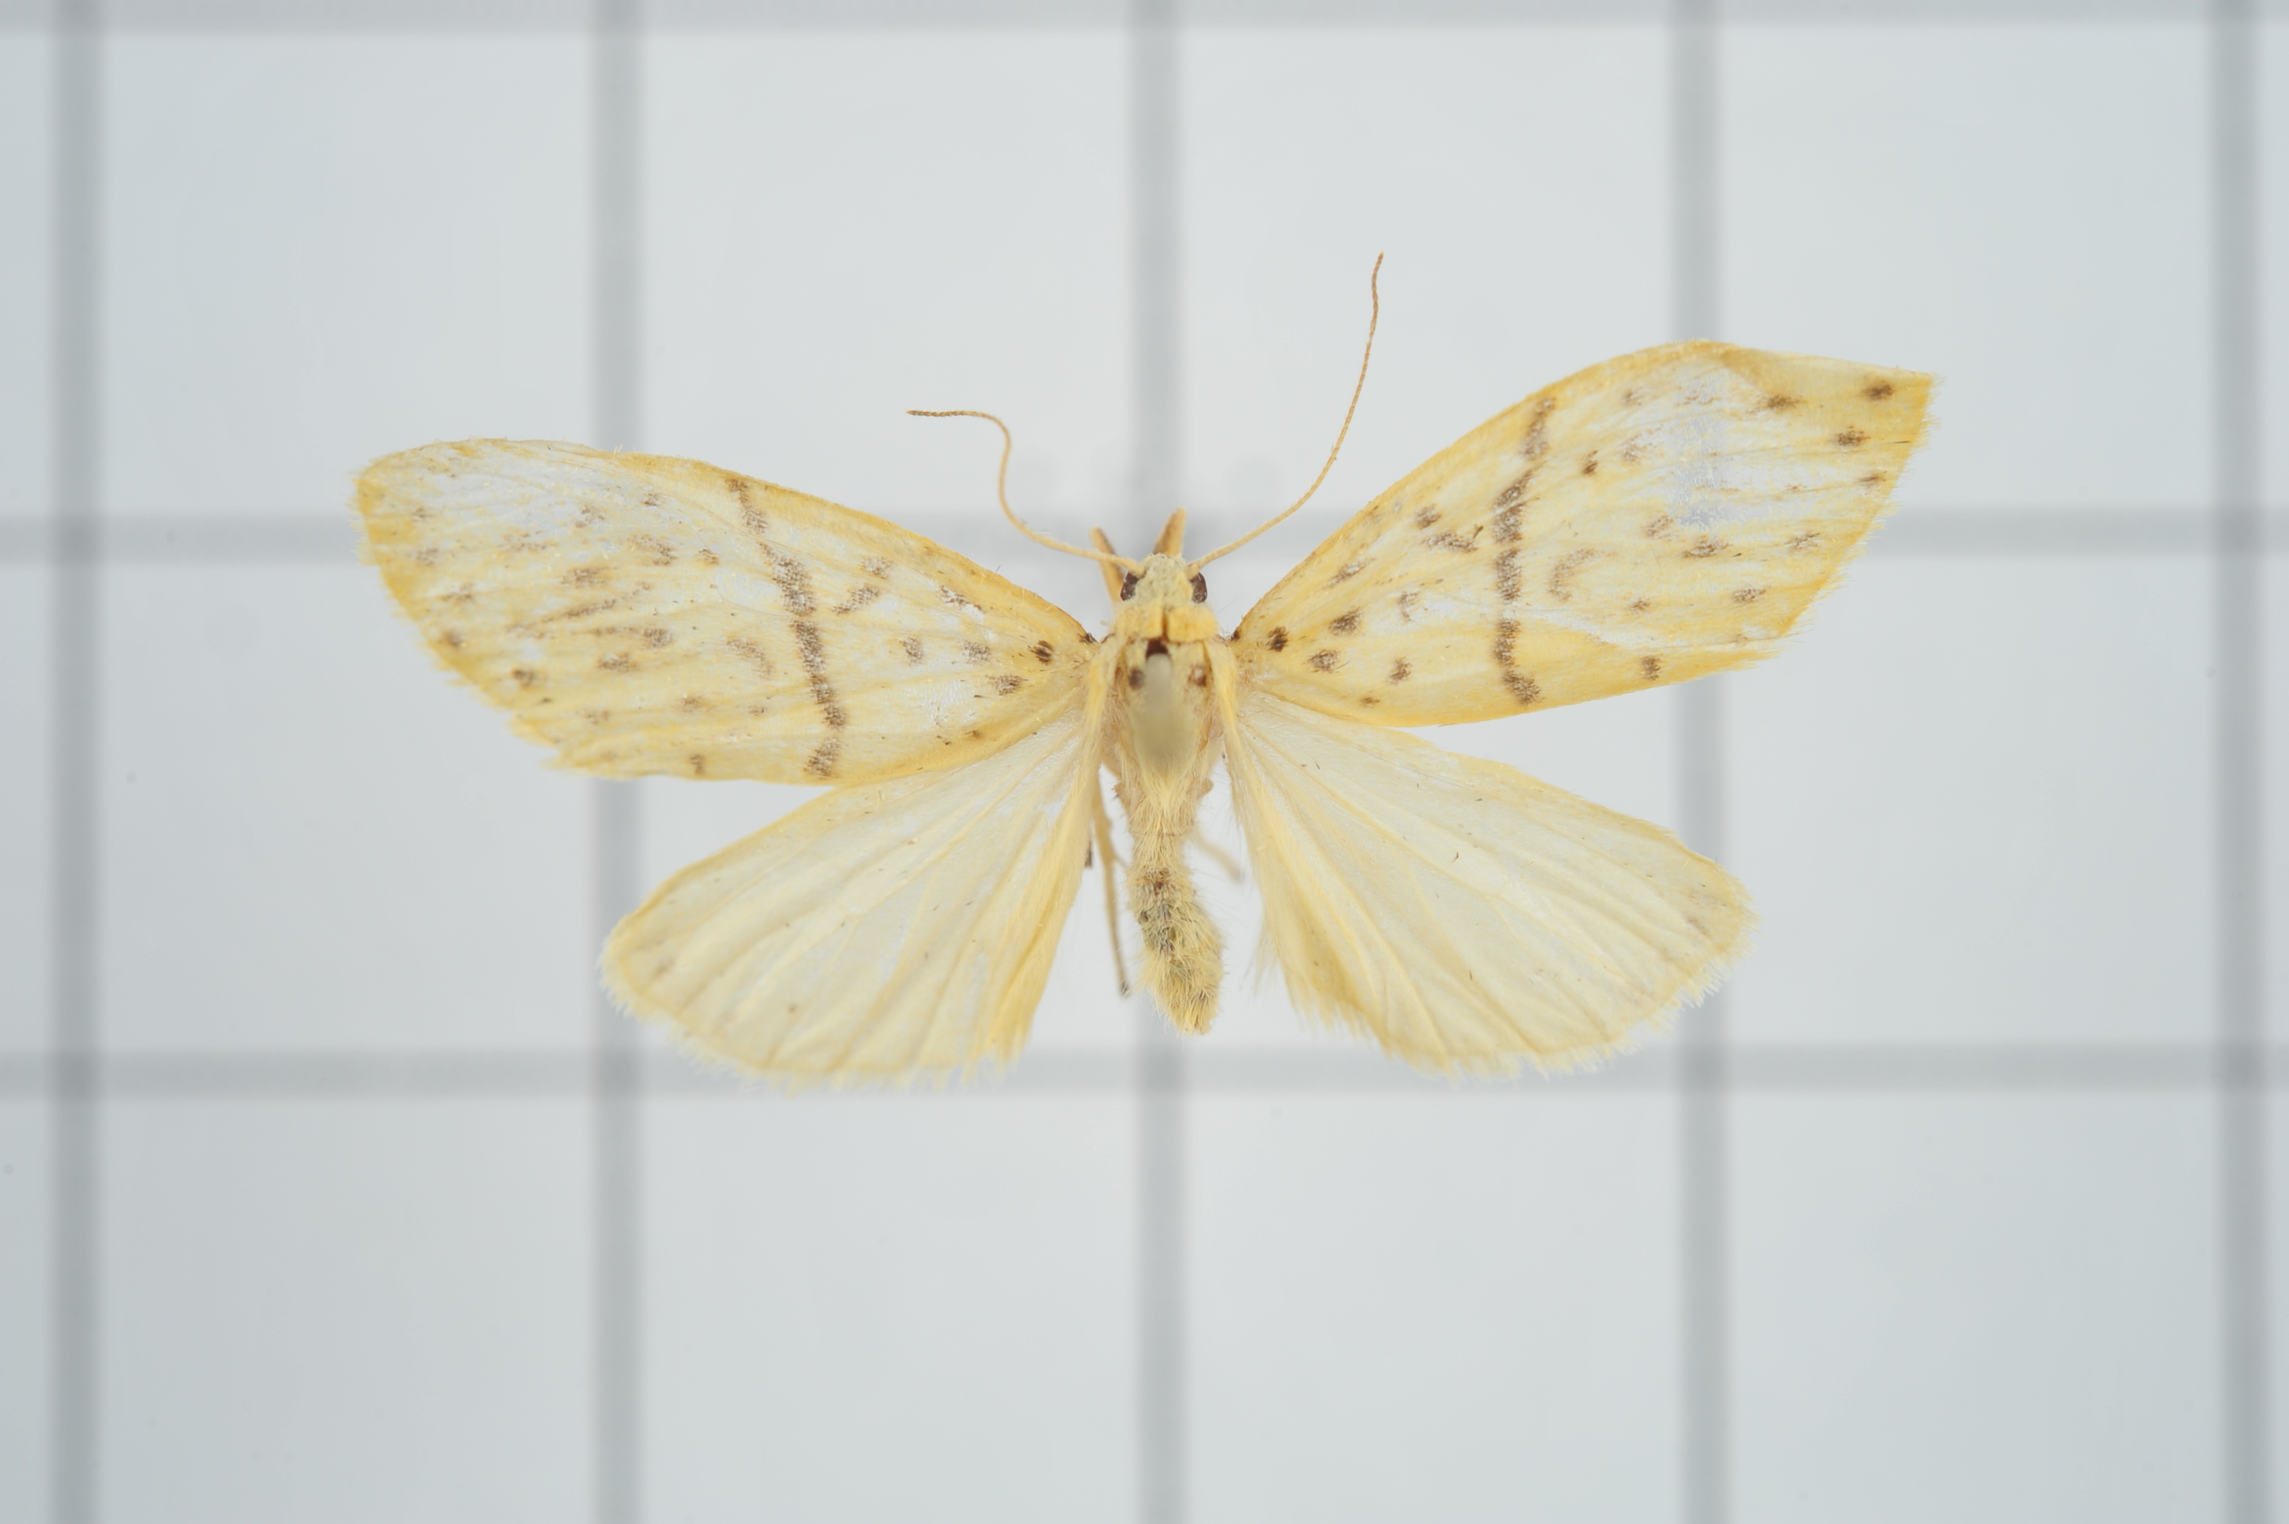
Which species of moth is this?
Huangilene alikangiae alikangiae
